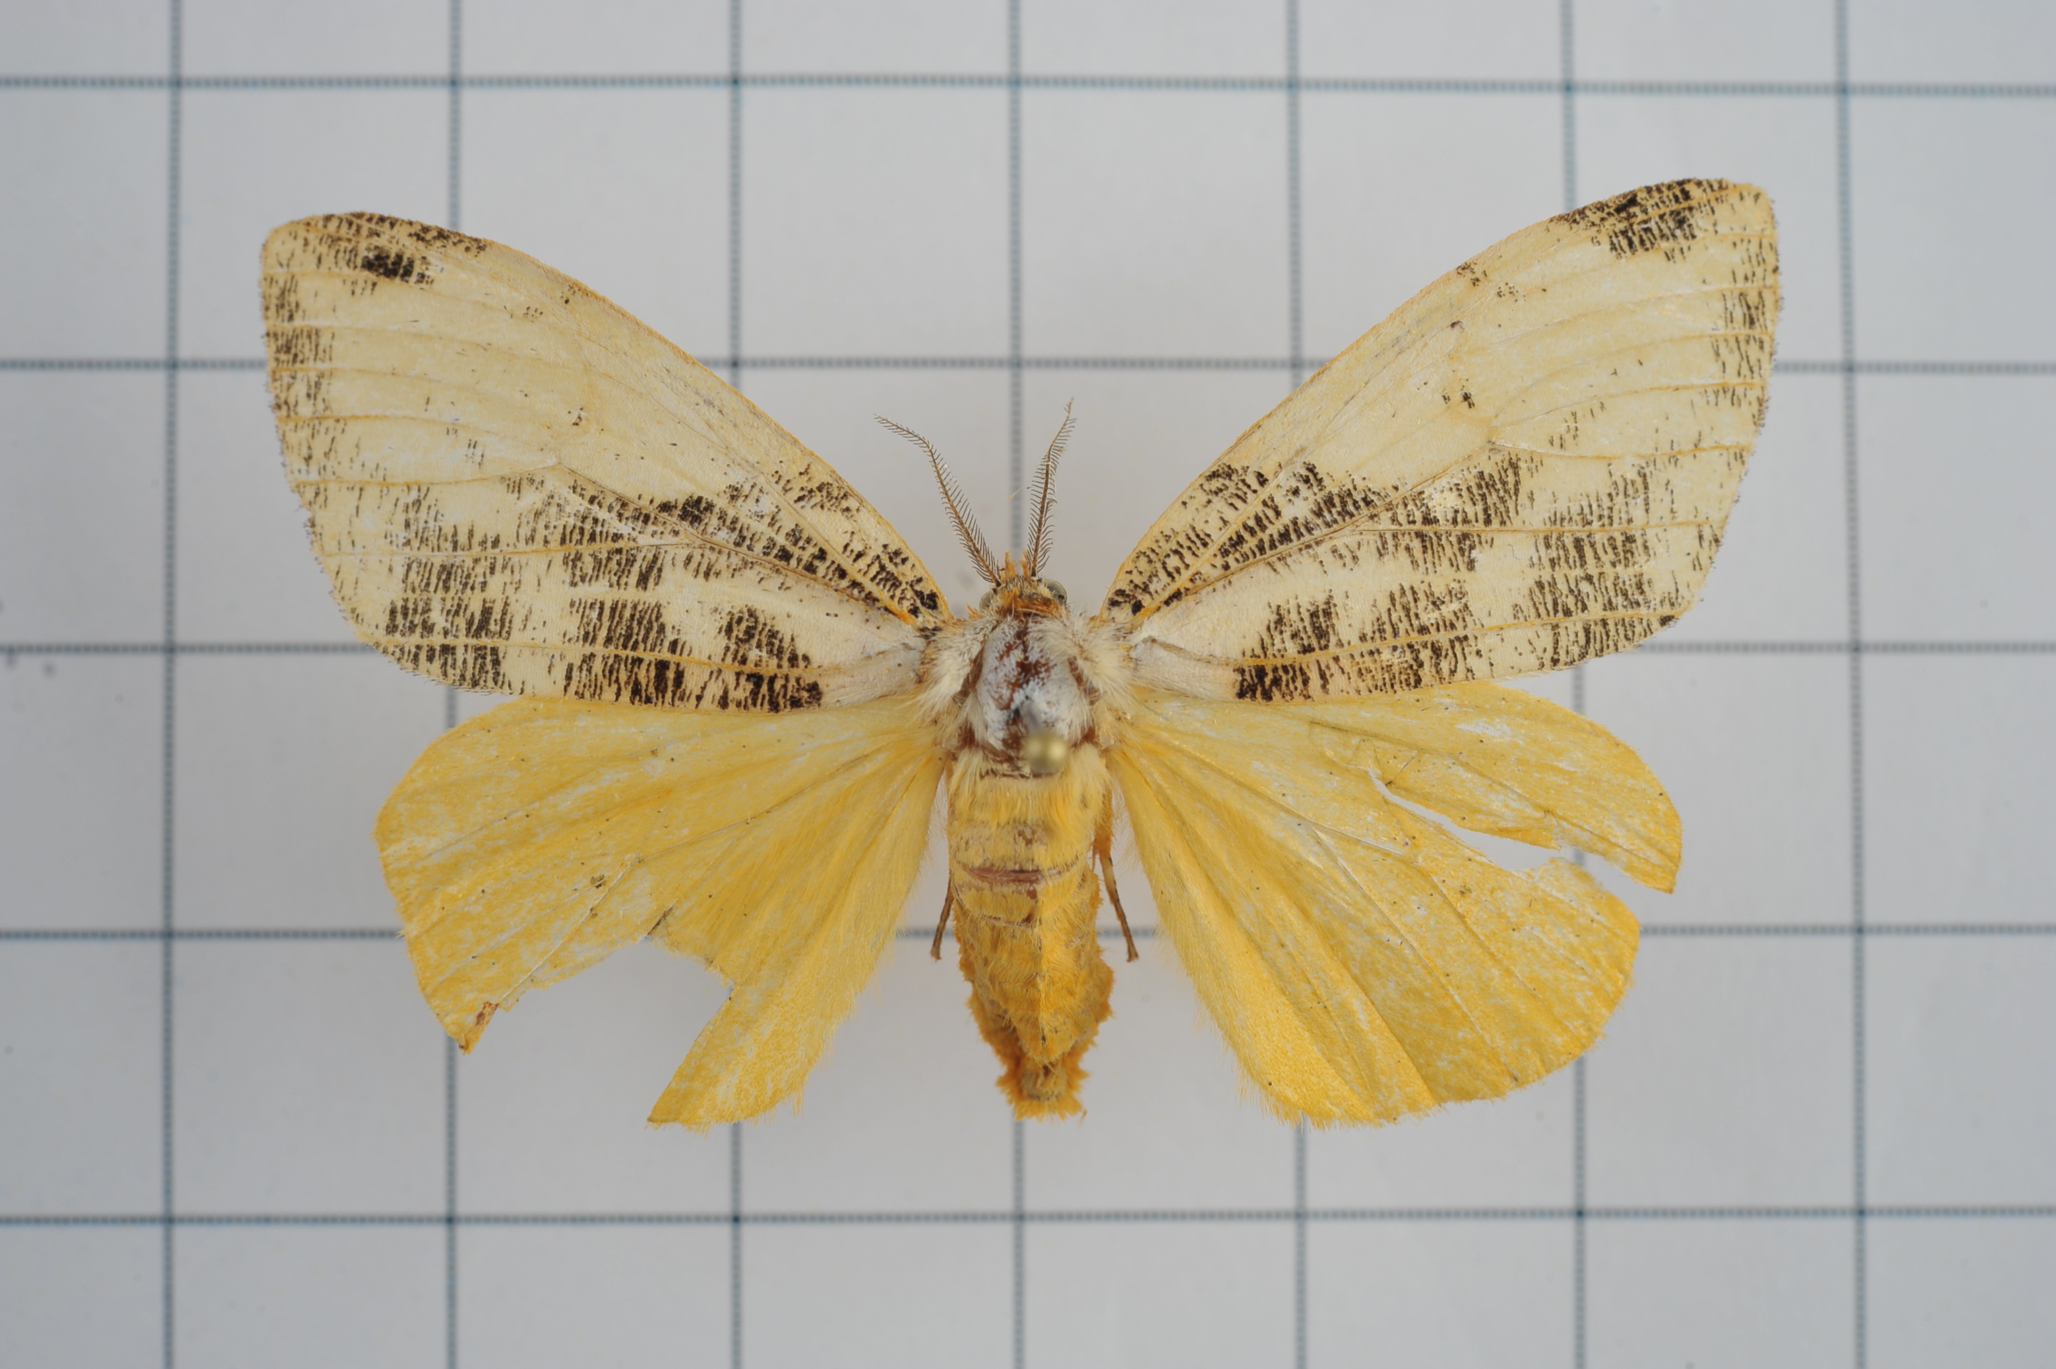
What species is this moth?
Locharna strigipennis
